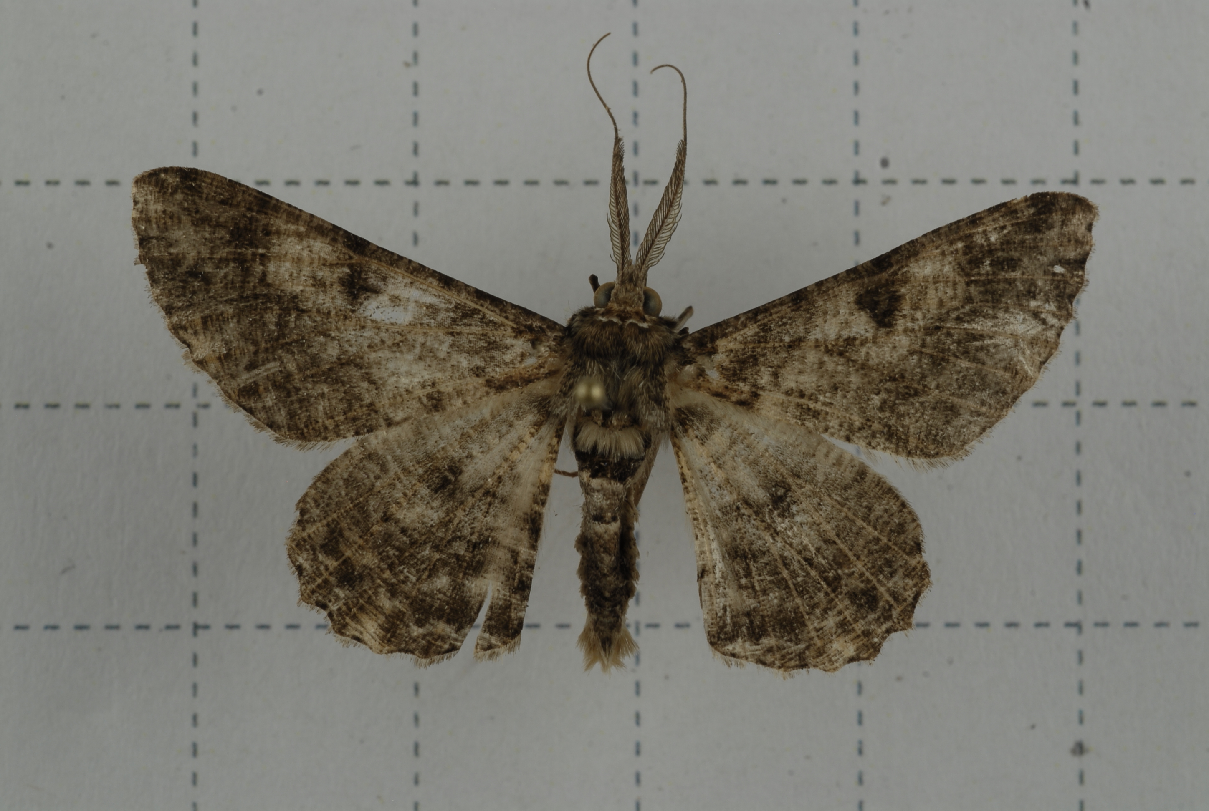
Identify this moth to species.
Cleora alienaria
